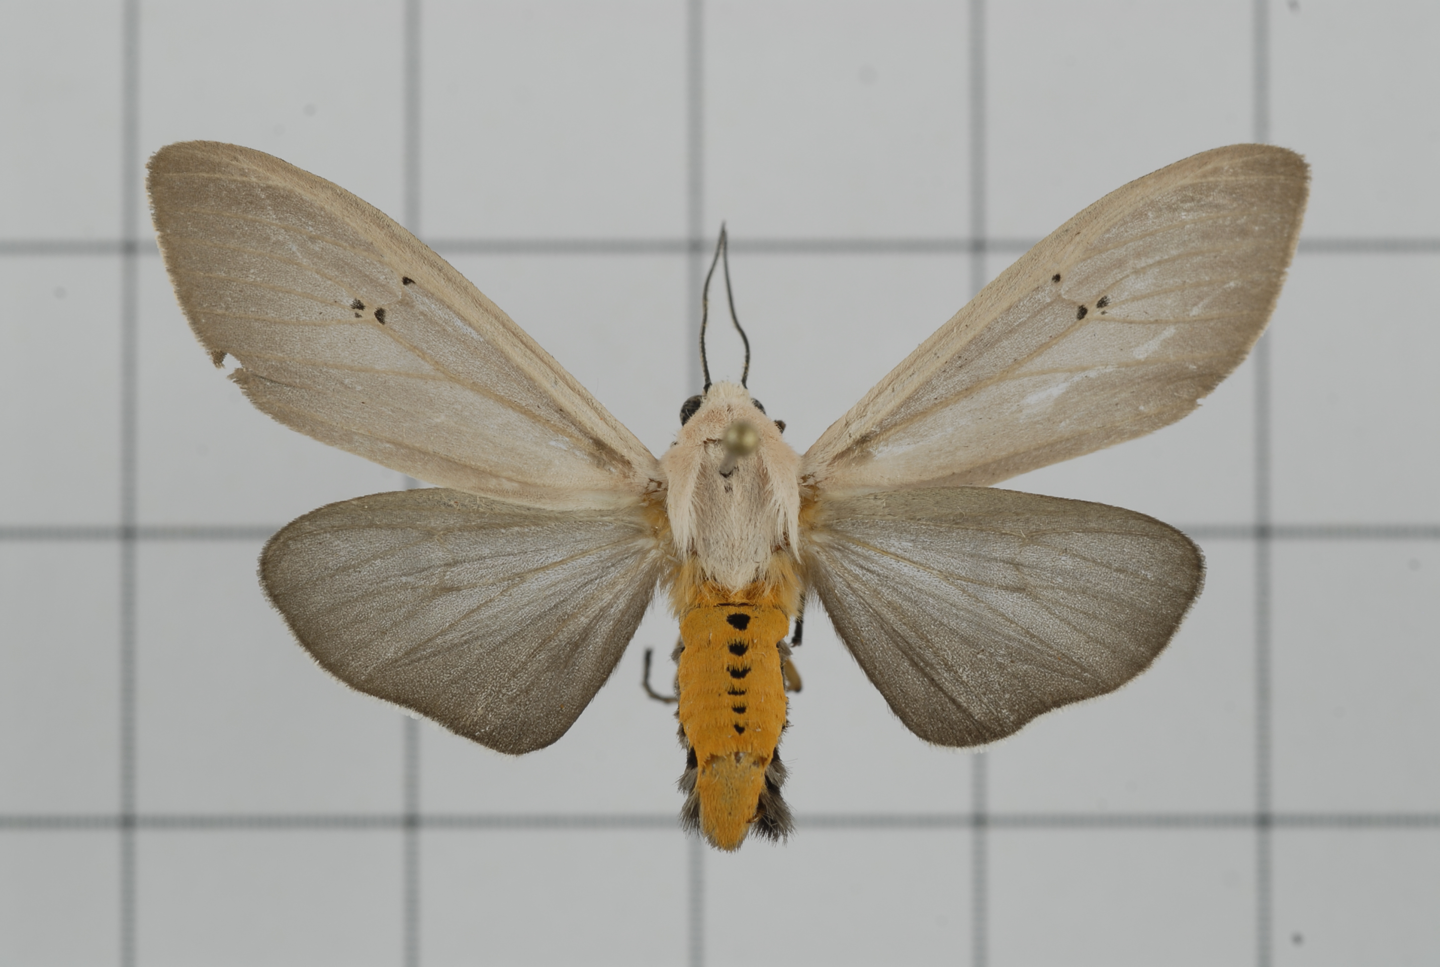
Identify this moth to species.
Creatonotos transiens koni
